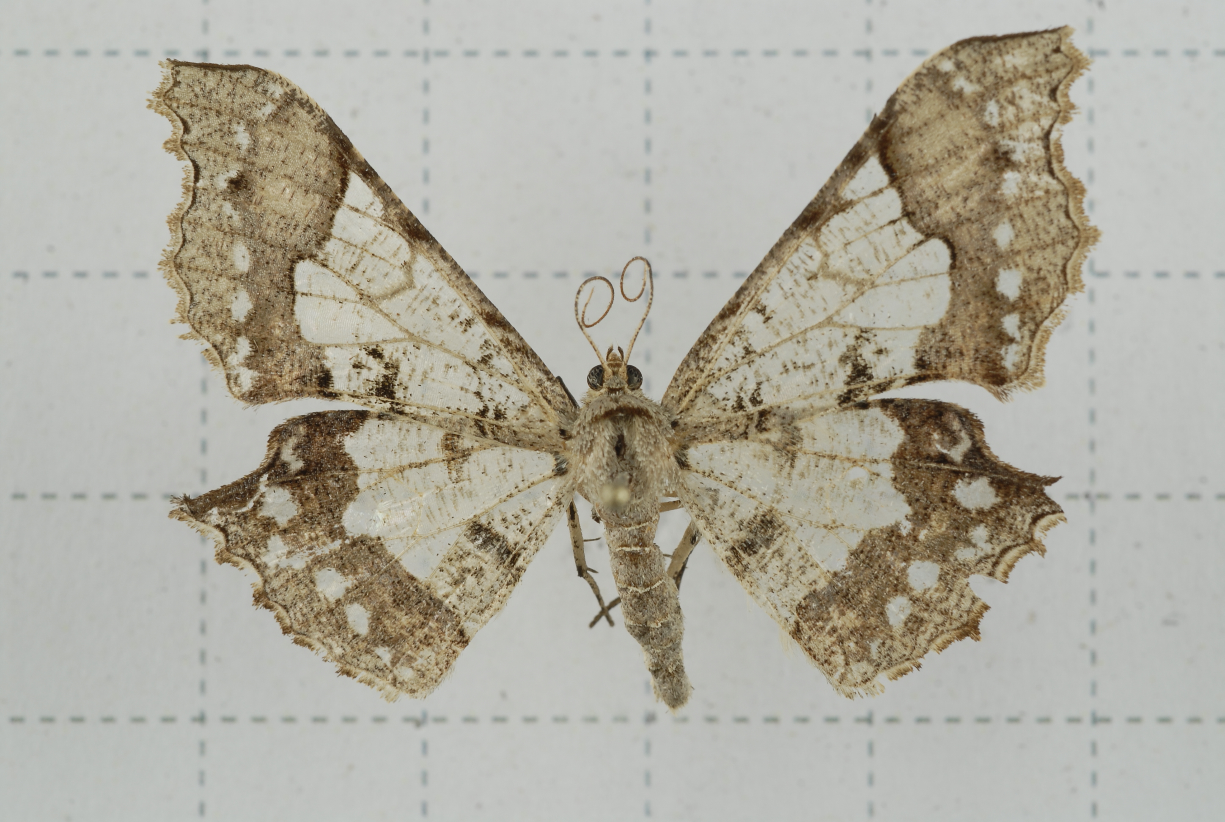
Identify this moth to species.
Krananda semihyalina
